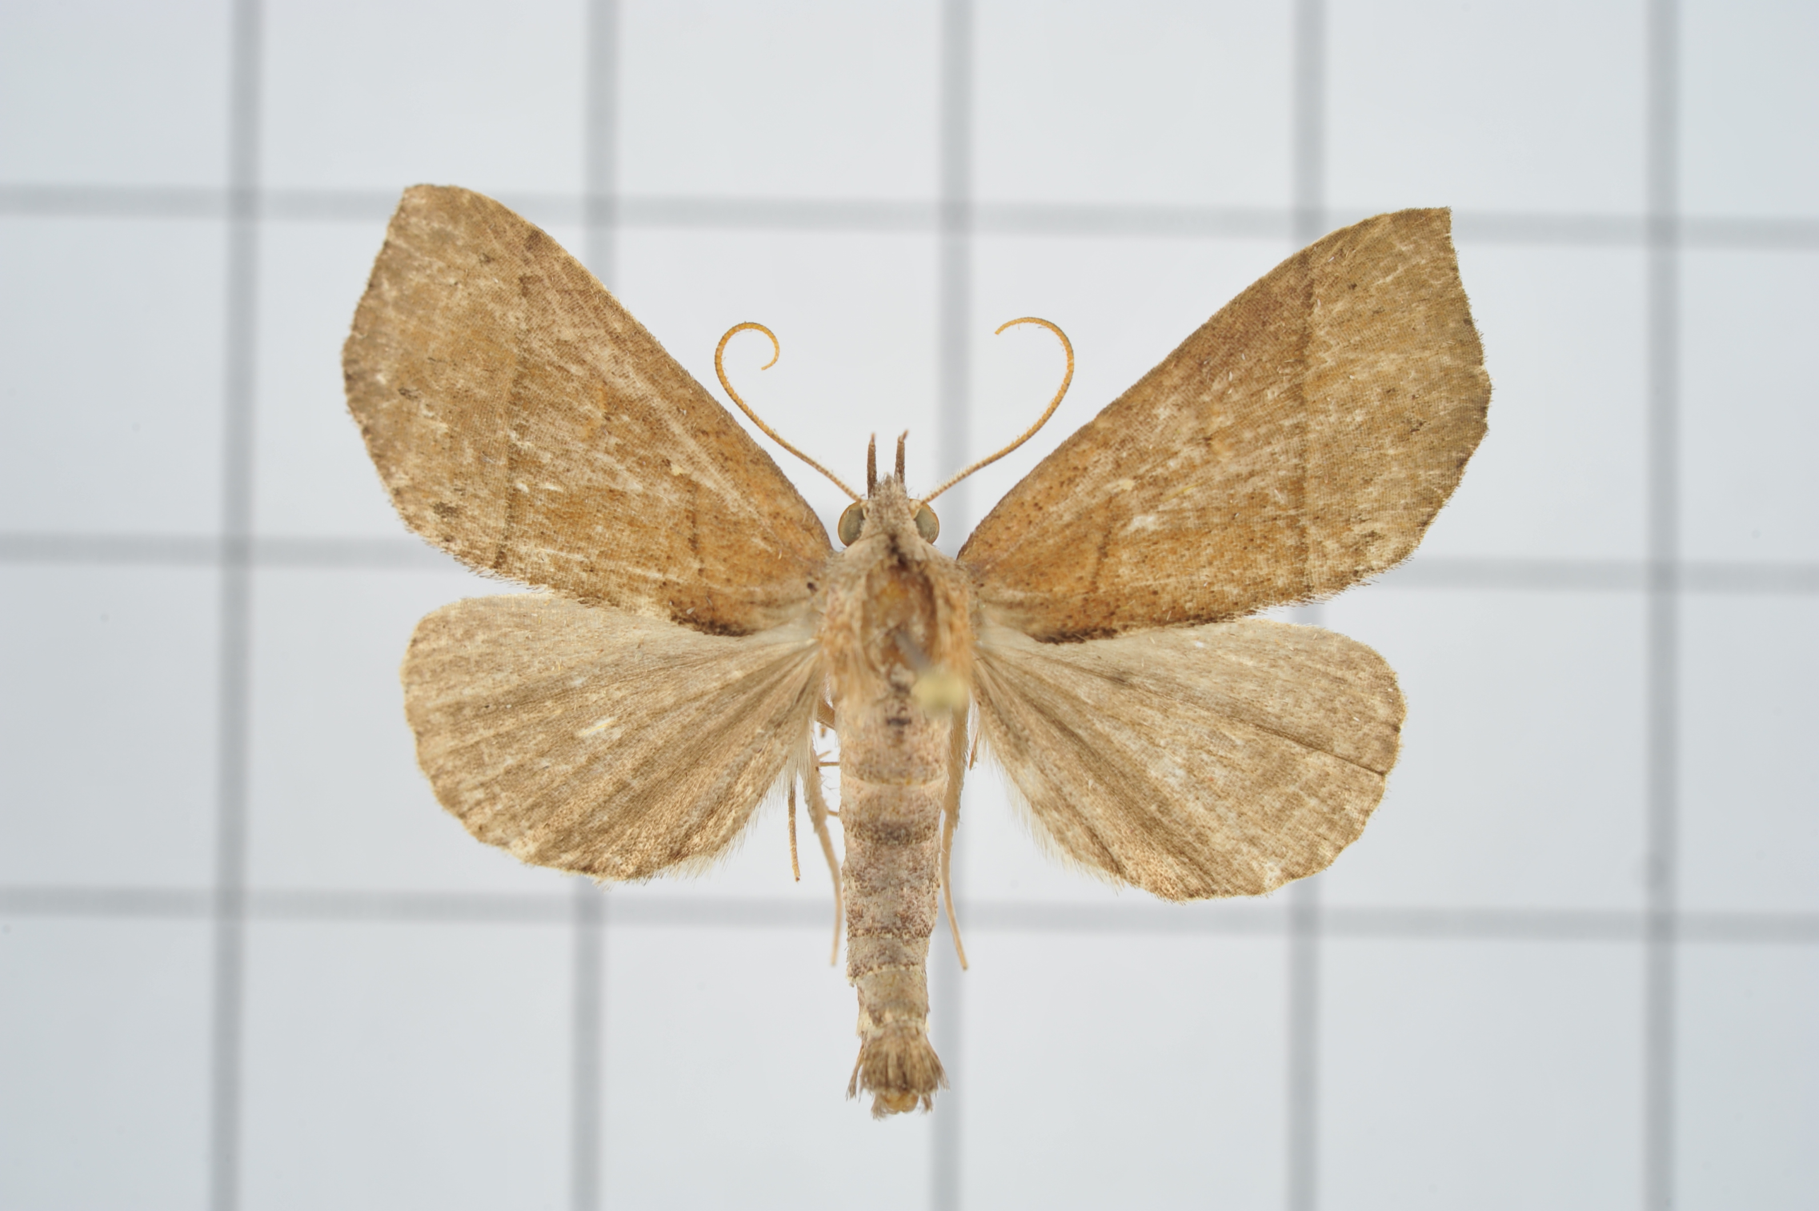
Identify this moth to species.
Hepatica irrorata
